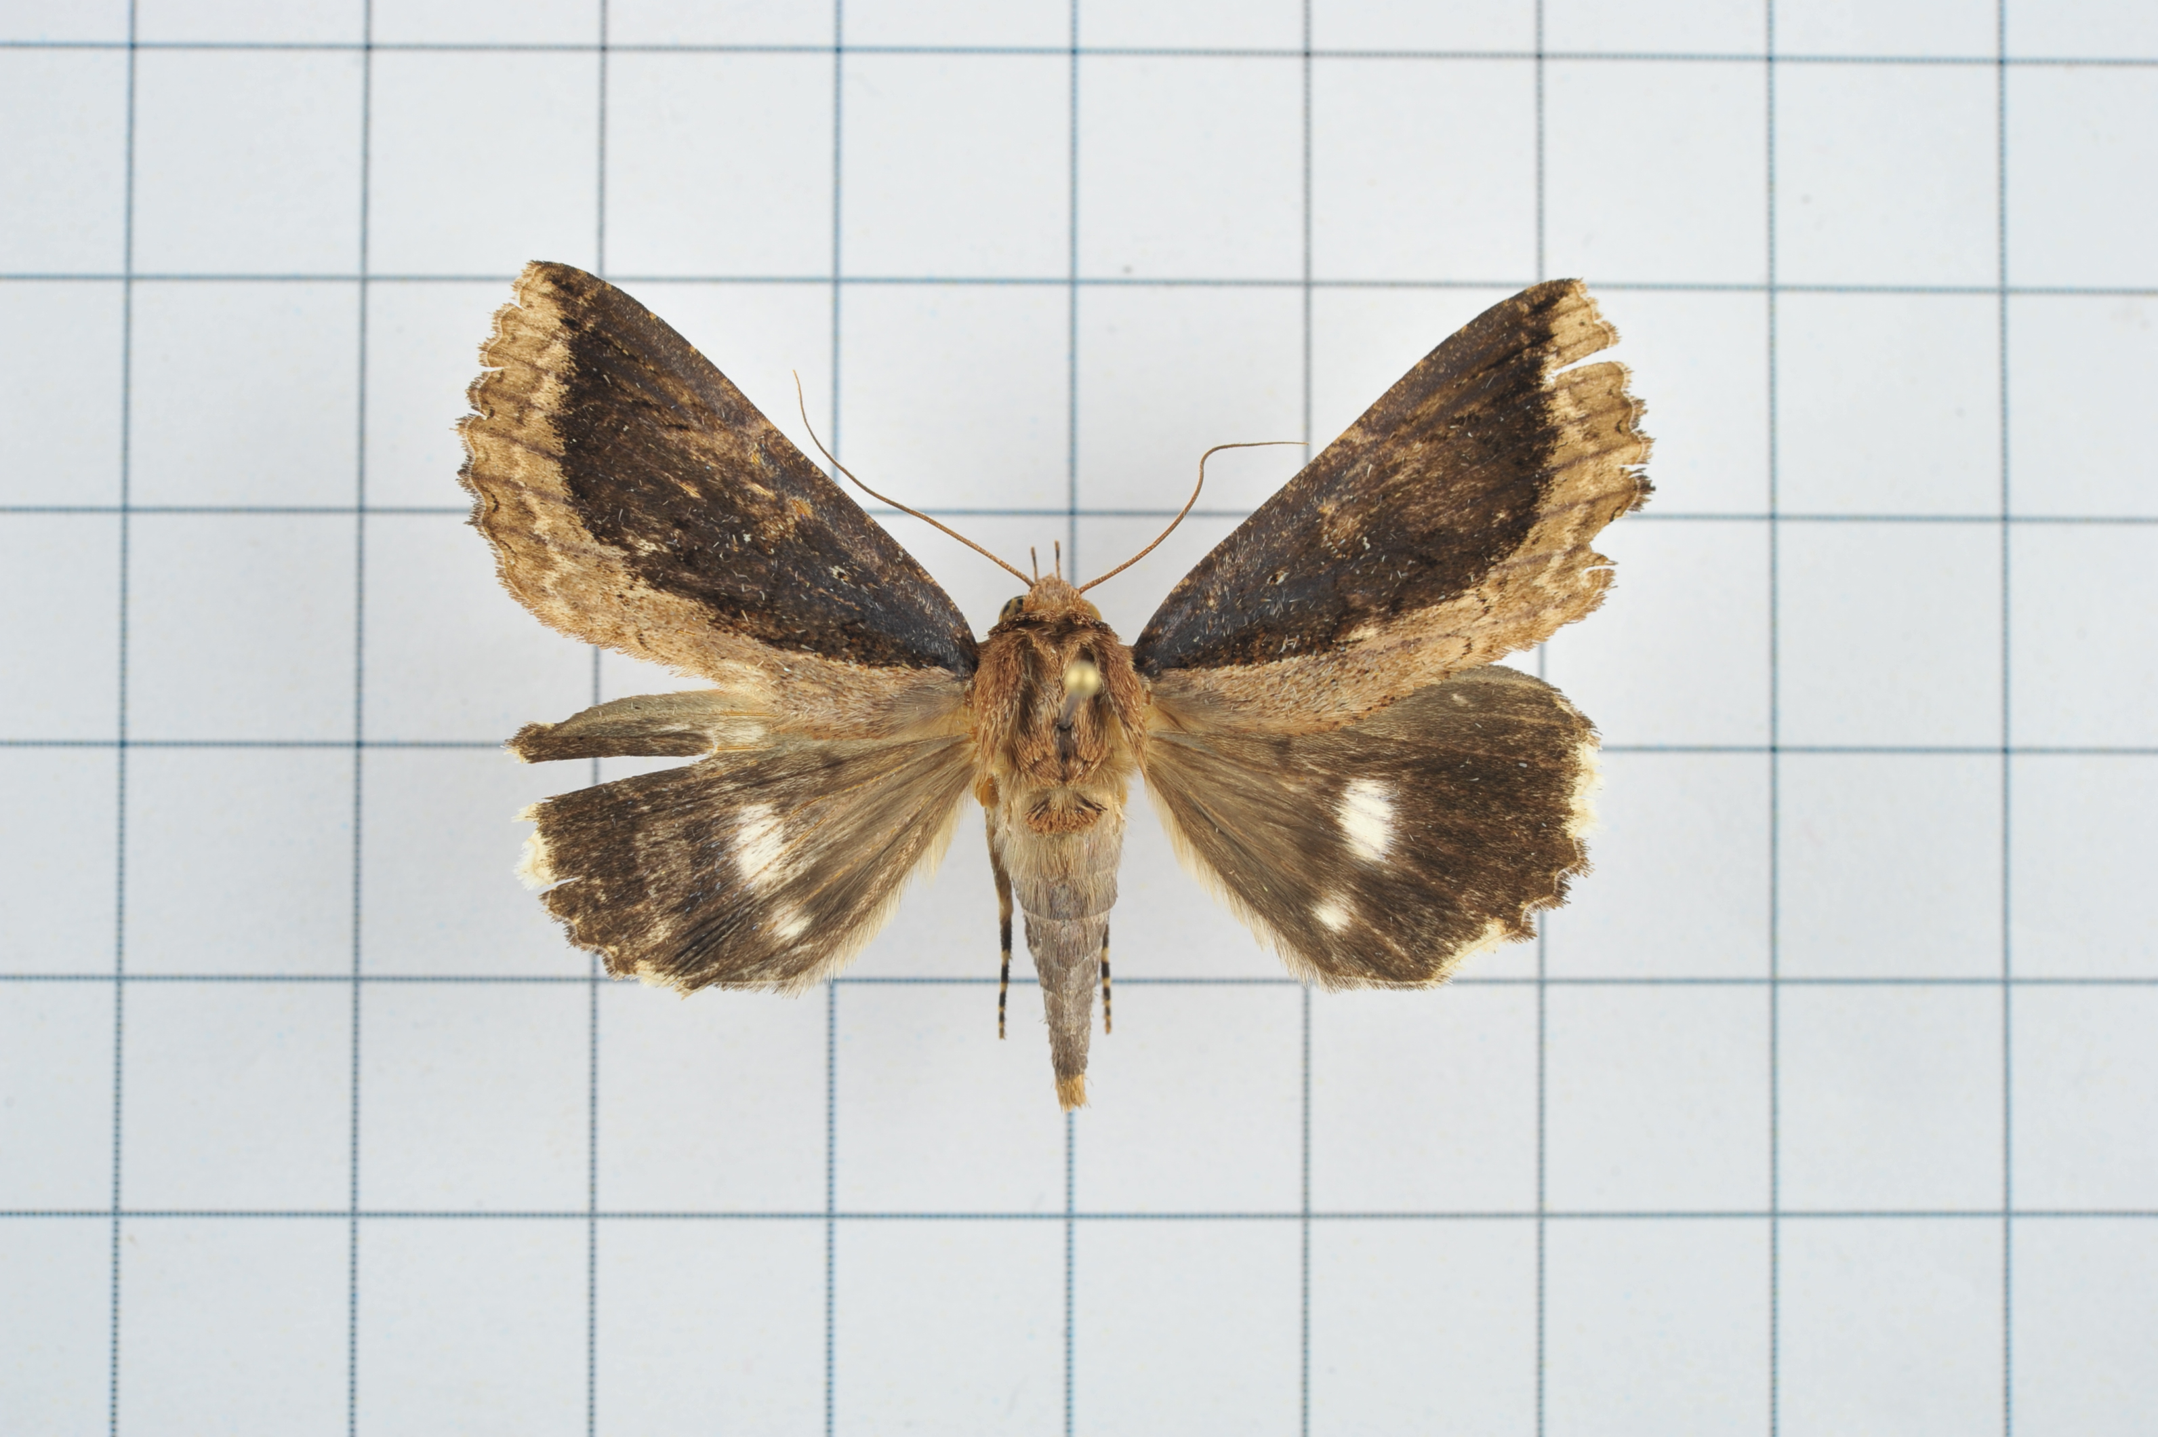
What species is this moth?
Ercheia cyllaria
